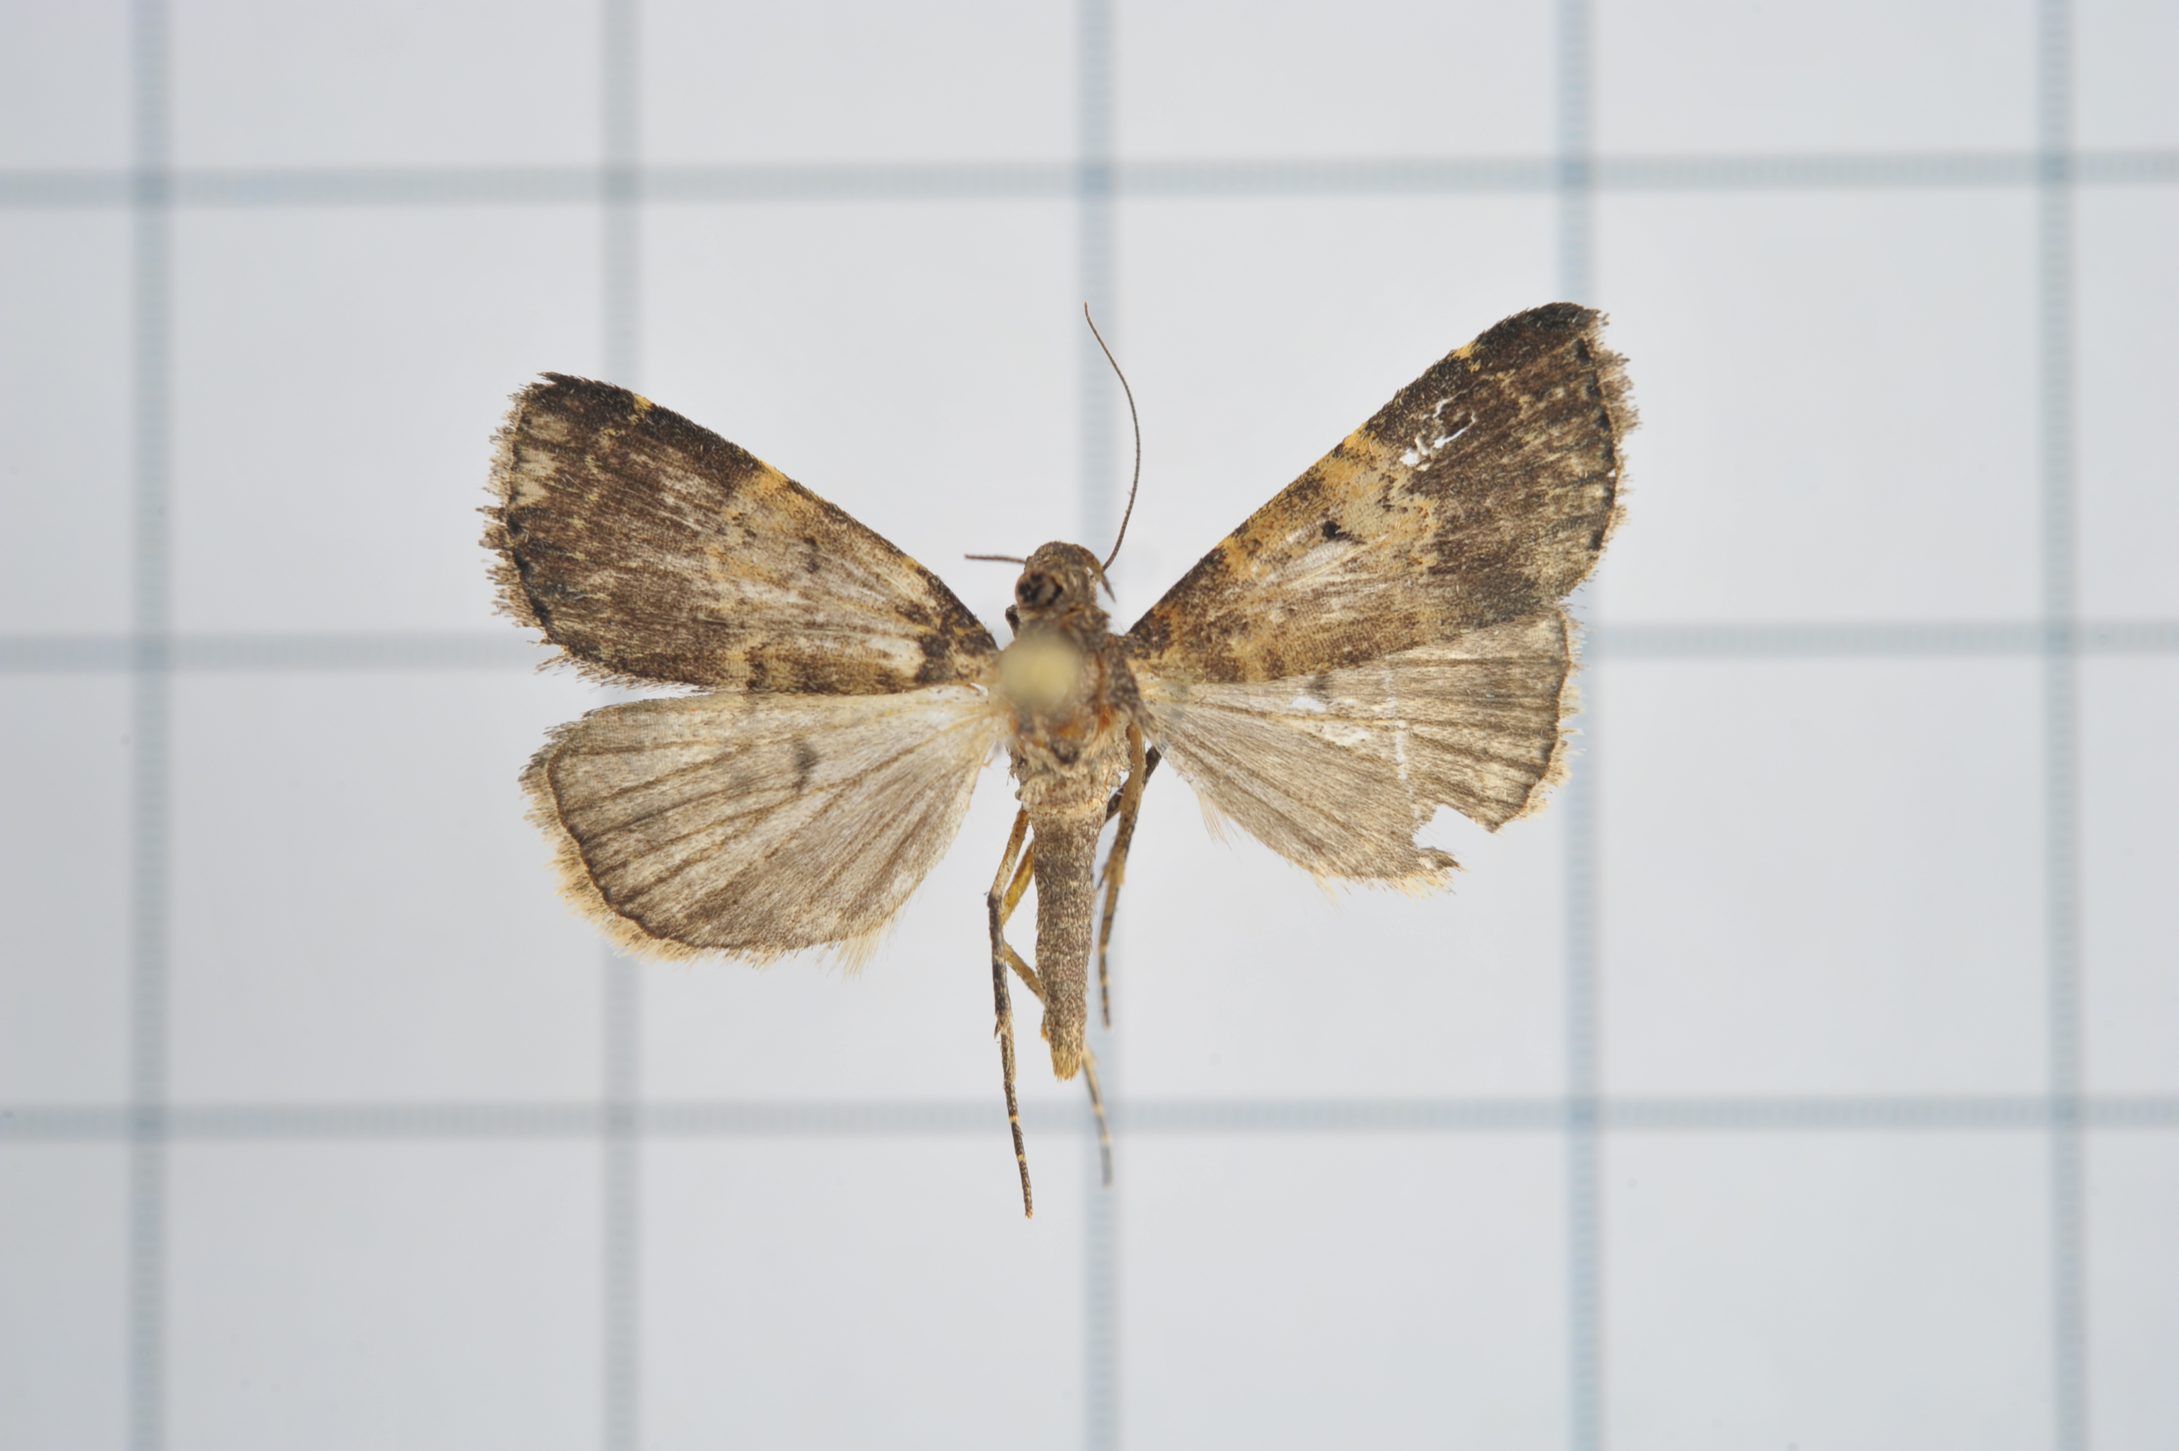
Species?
Hydrillodes lentalis
